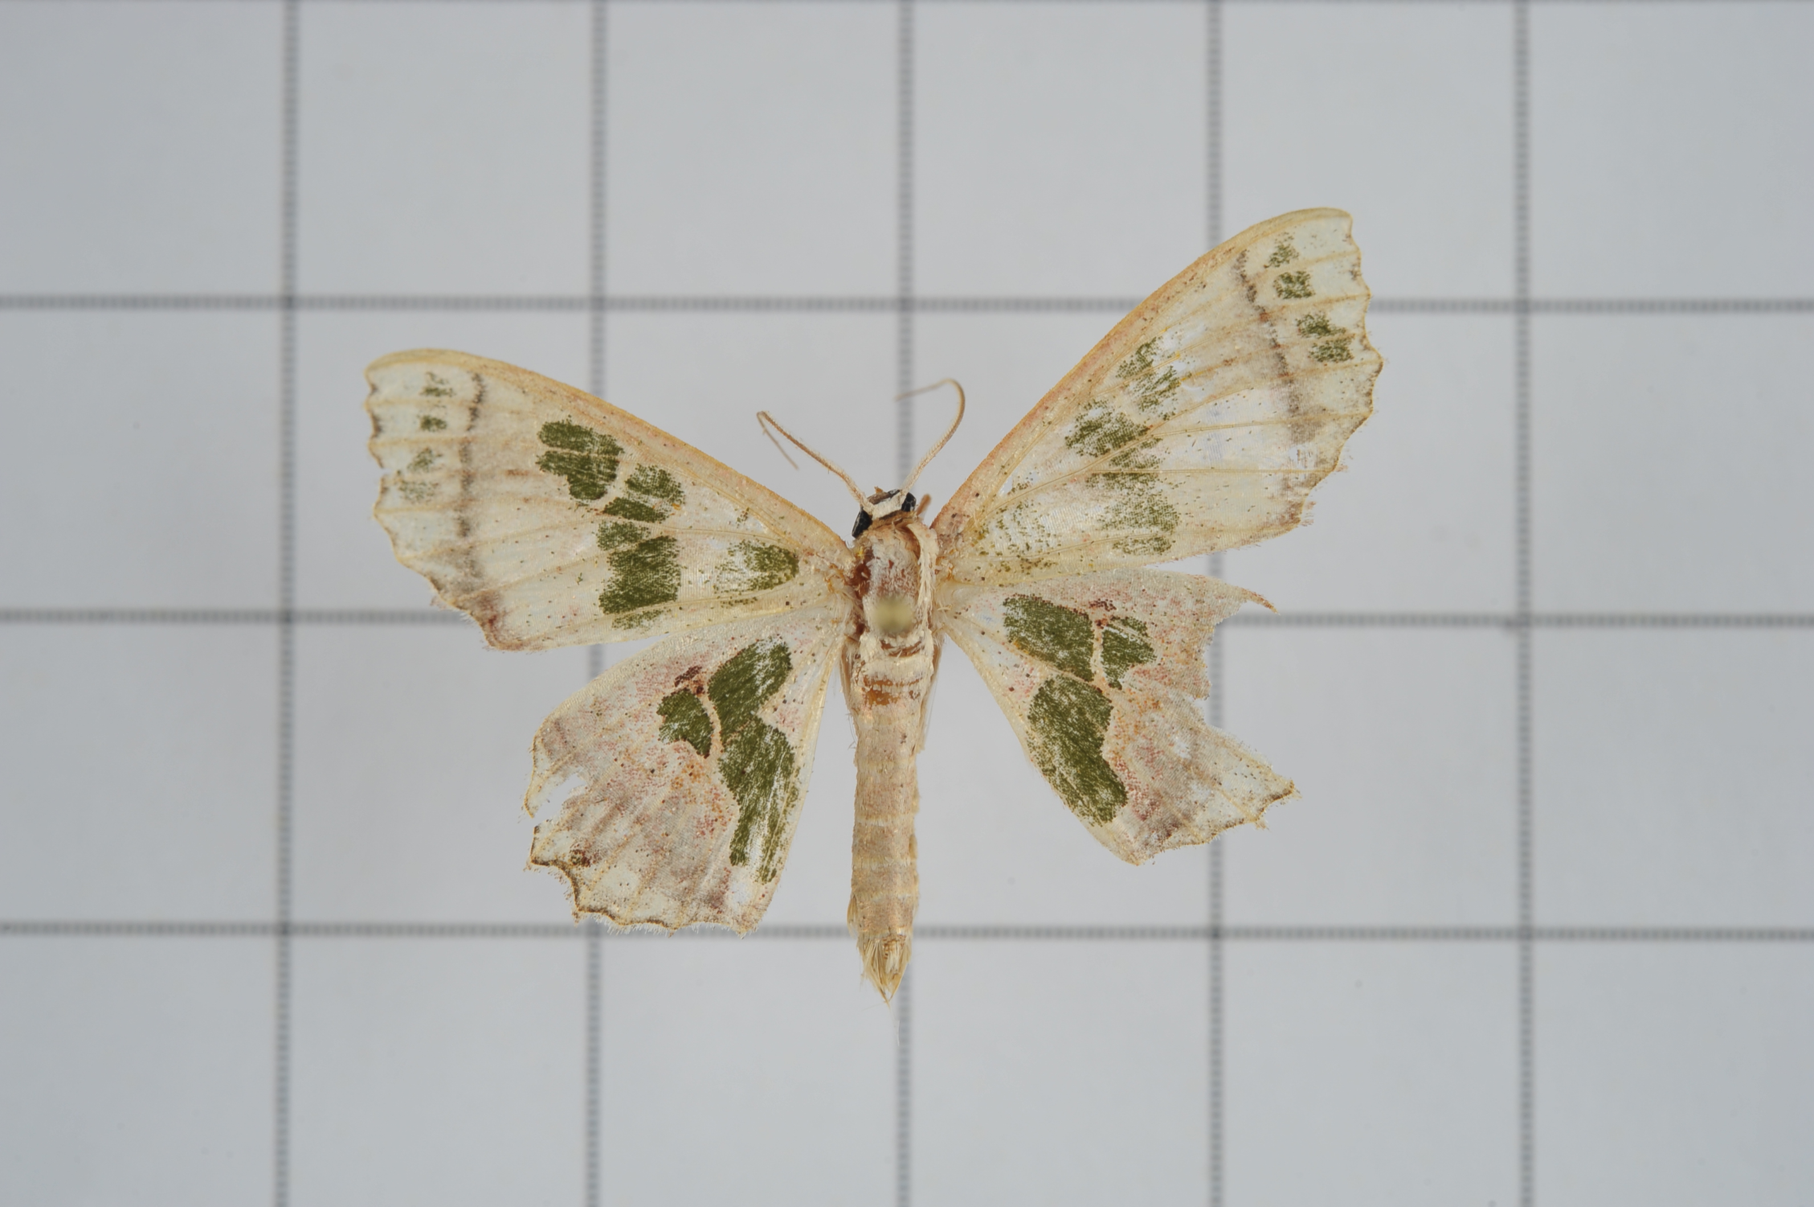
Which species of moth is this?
Antitrygodes divisaria perturbata
